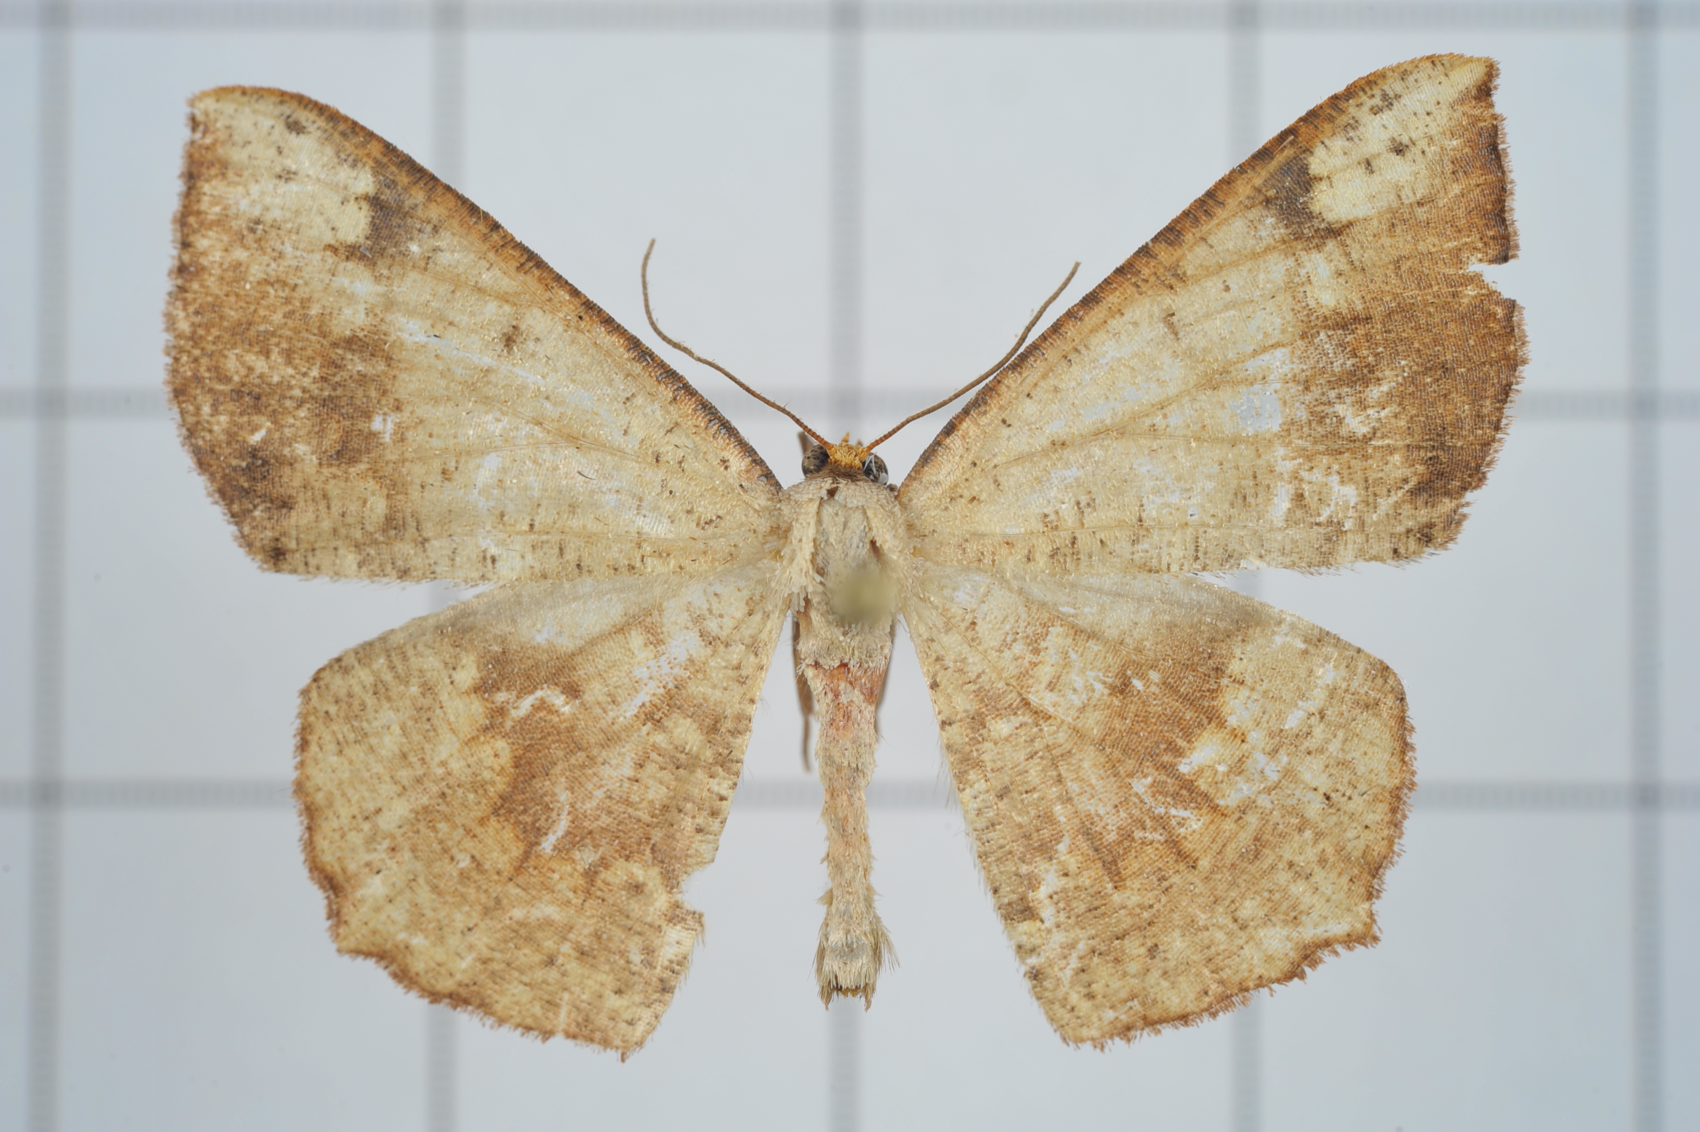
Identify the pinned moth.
Peratostega deletaria deletaria
